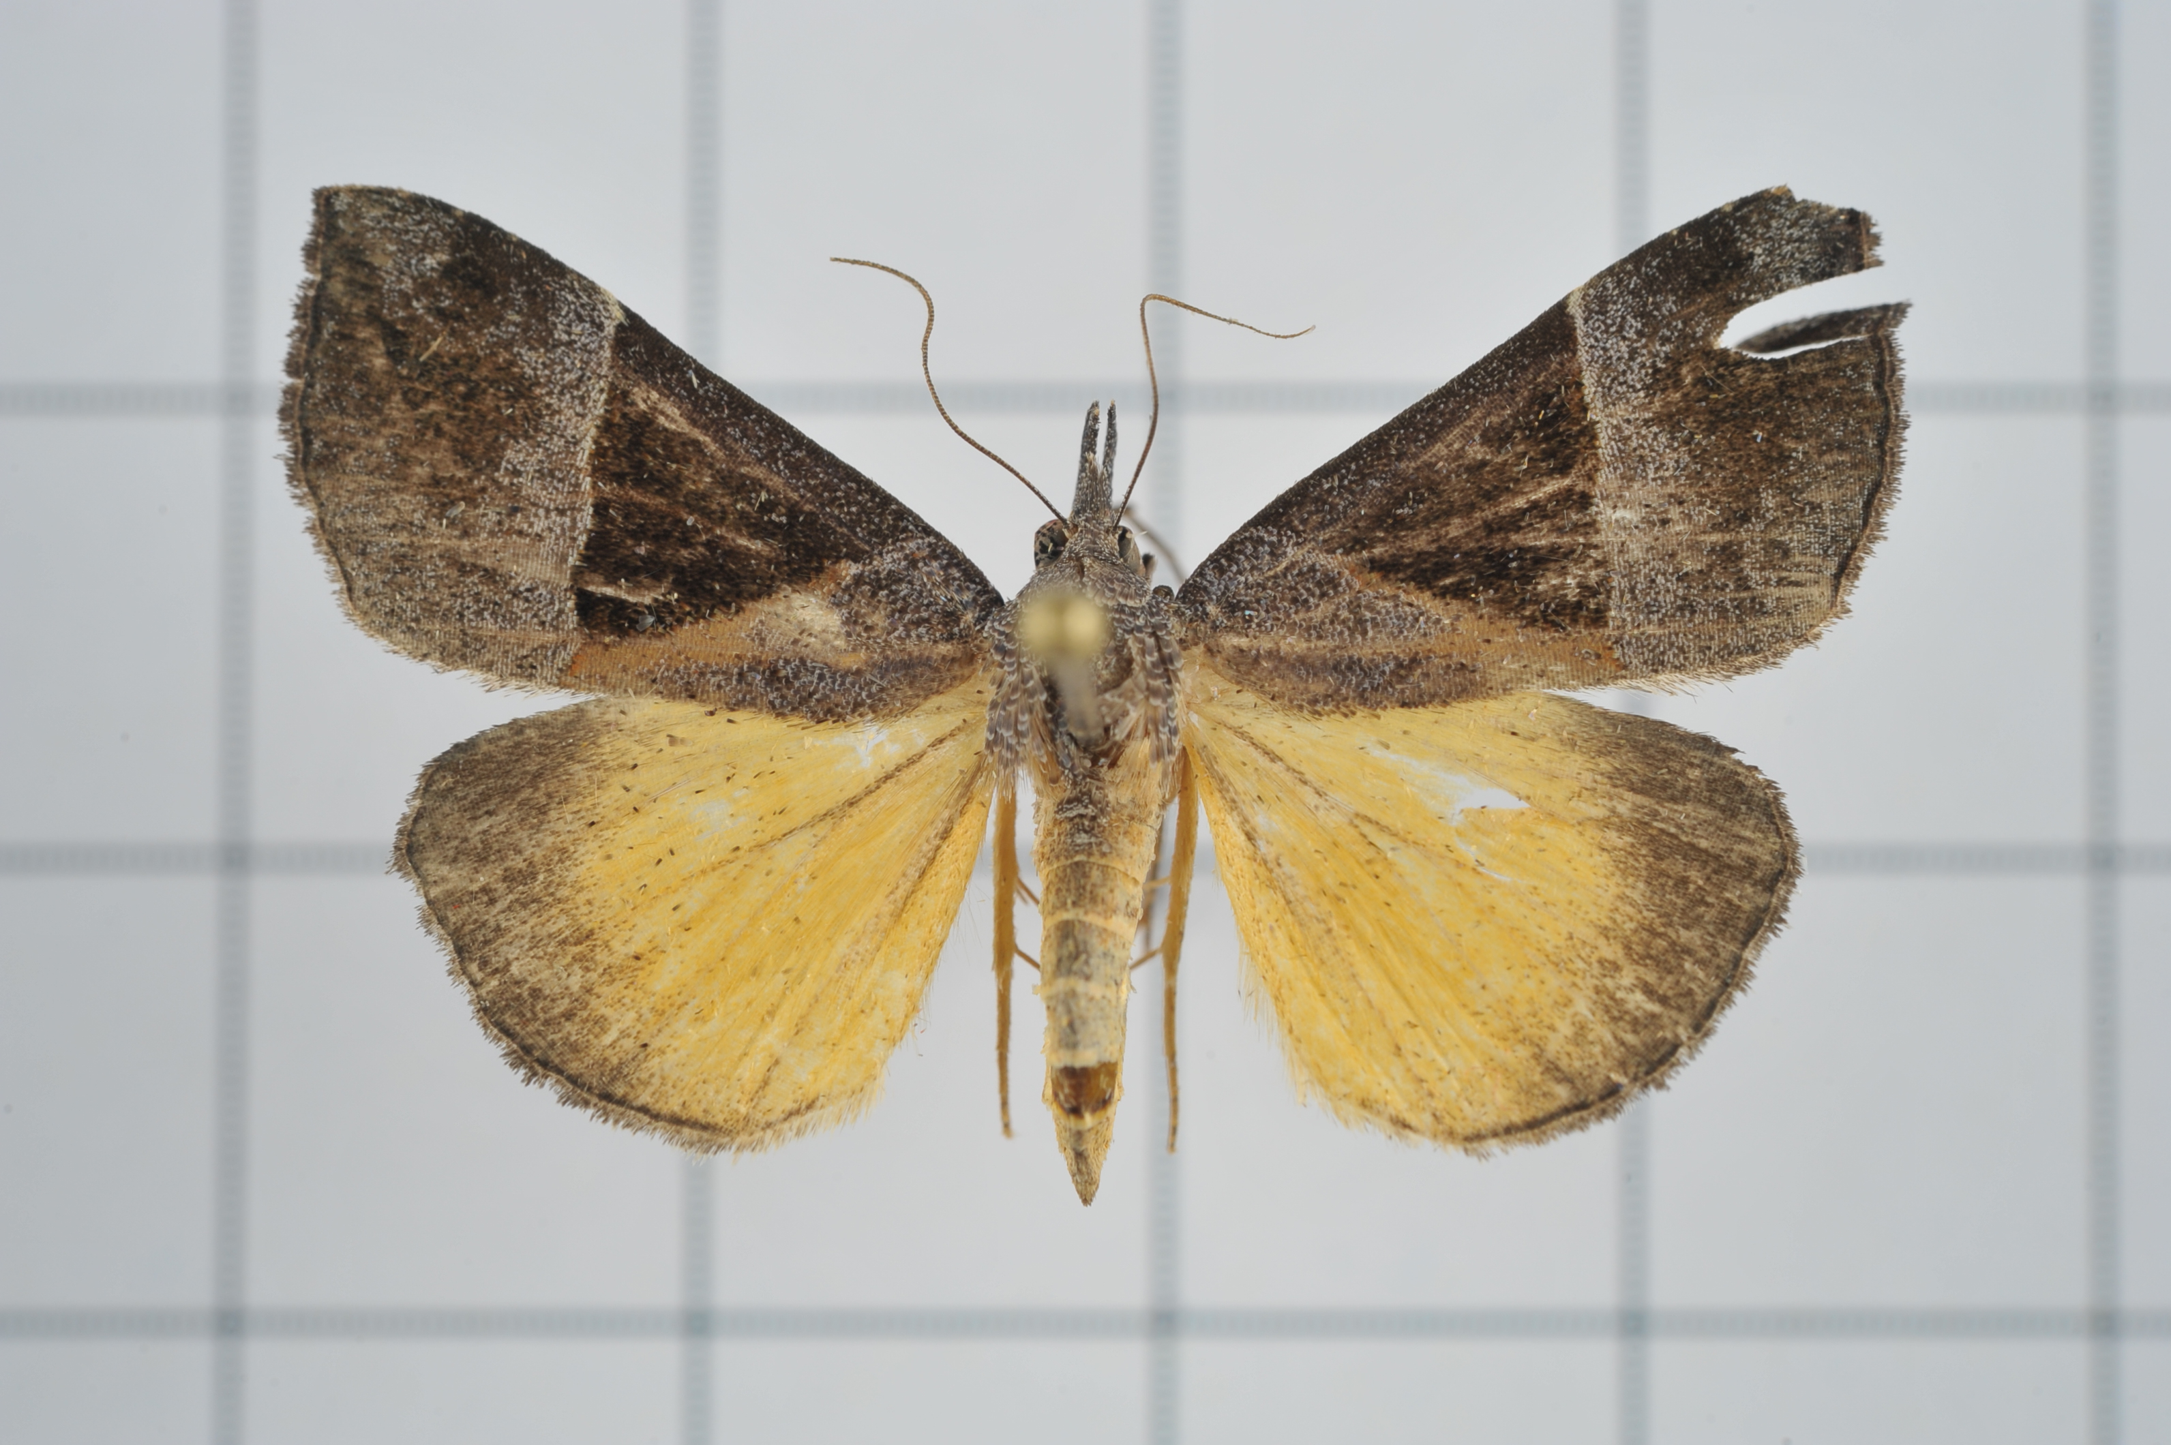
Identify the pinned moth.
Dichromia amica
